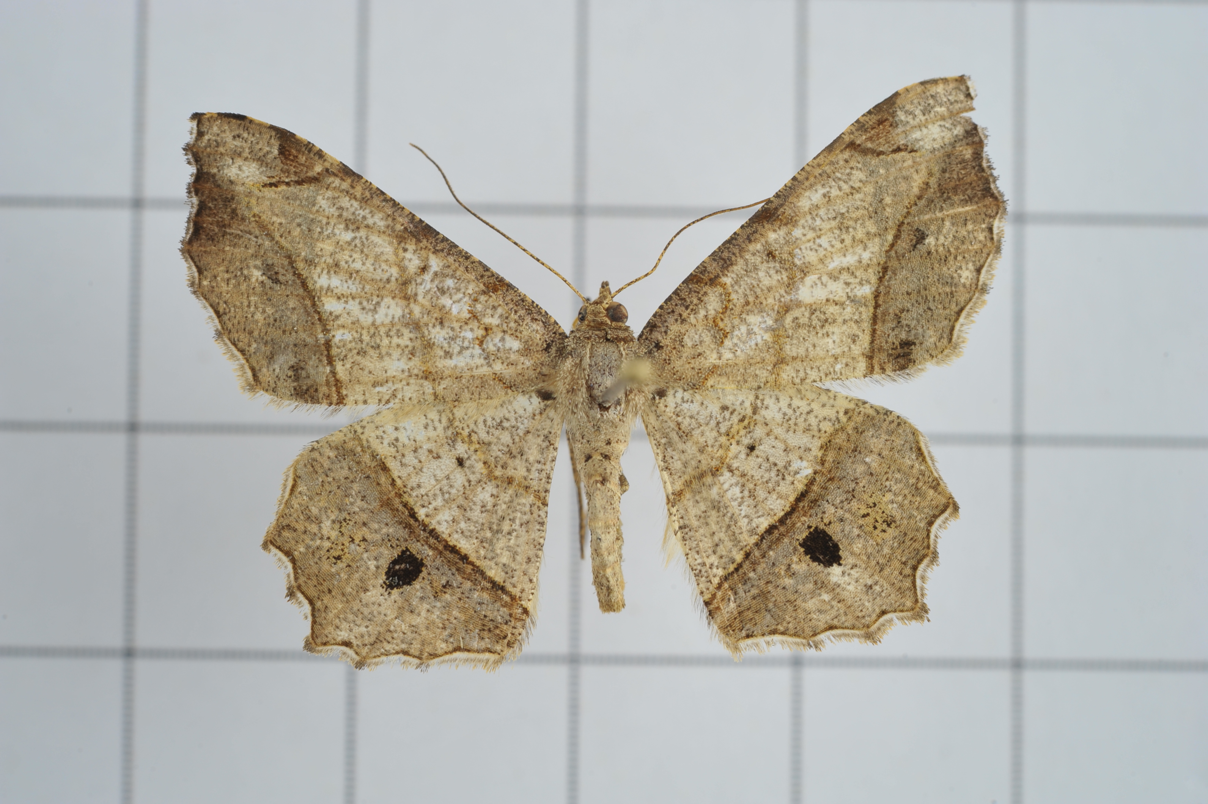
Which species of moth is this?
Chiasmia intermediaria
